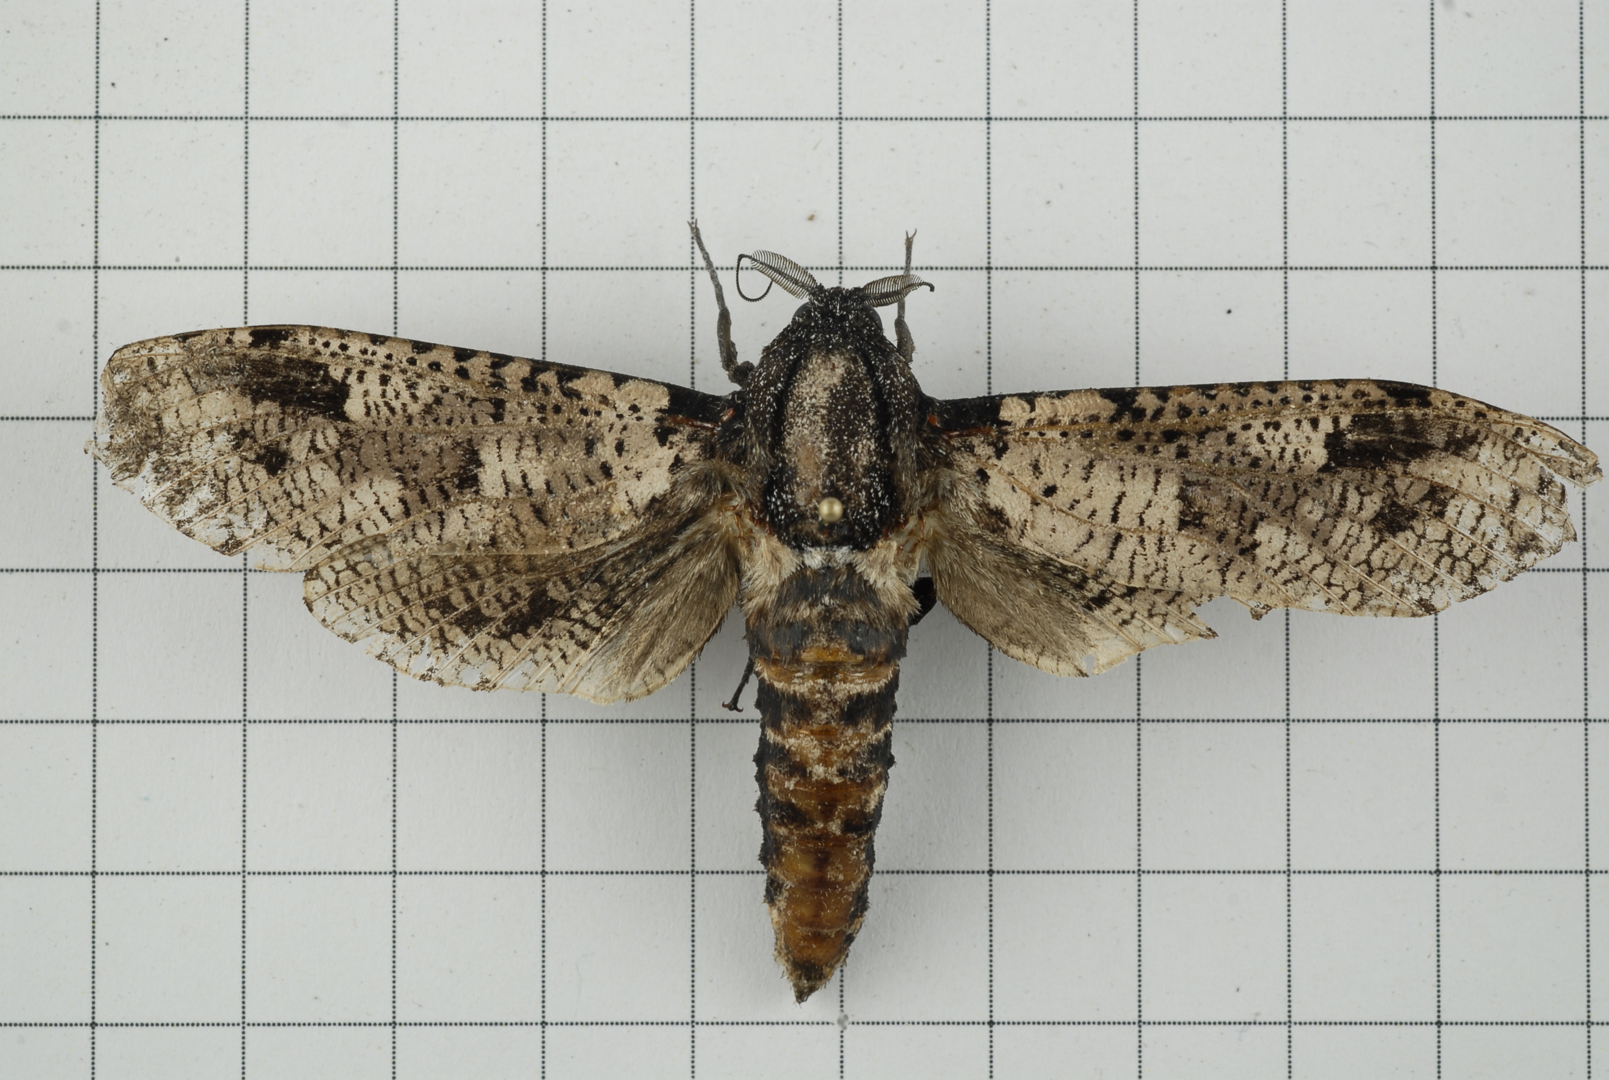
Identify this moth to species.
Xyleutes strix
